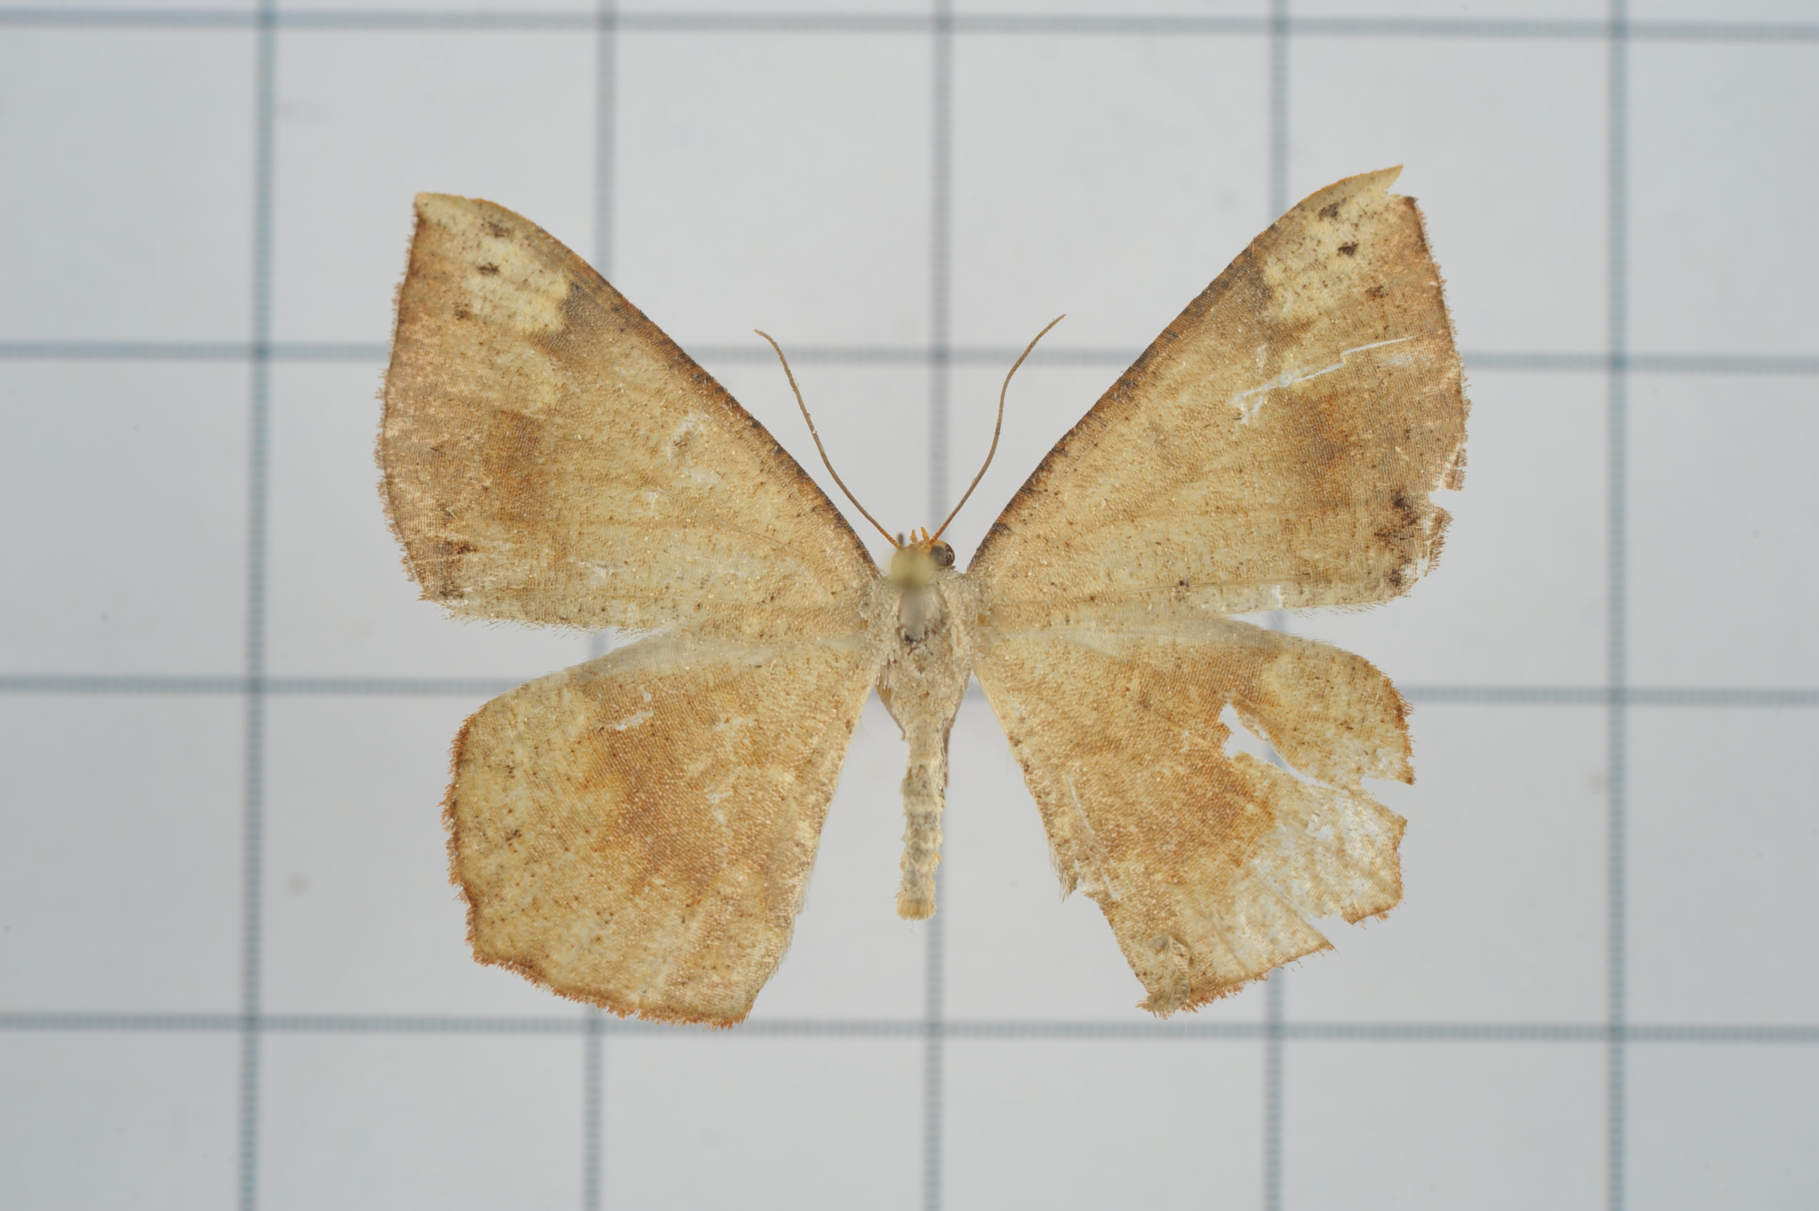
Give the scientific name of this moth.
Peratostega deletaria deletaria
